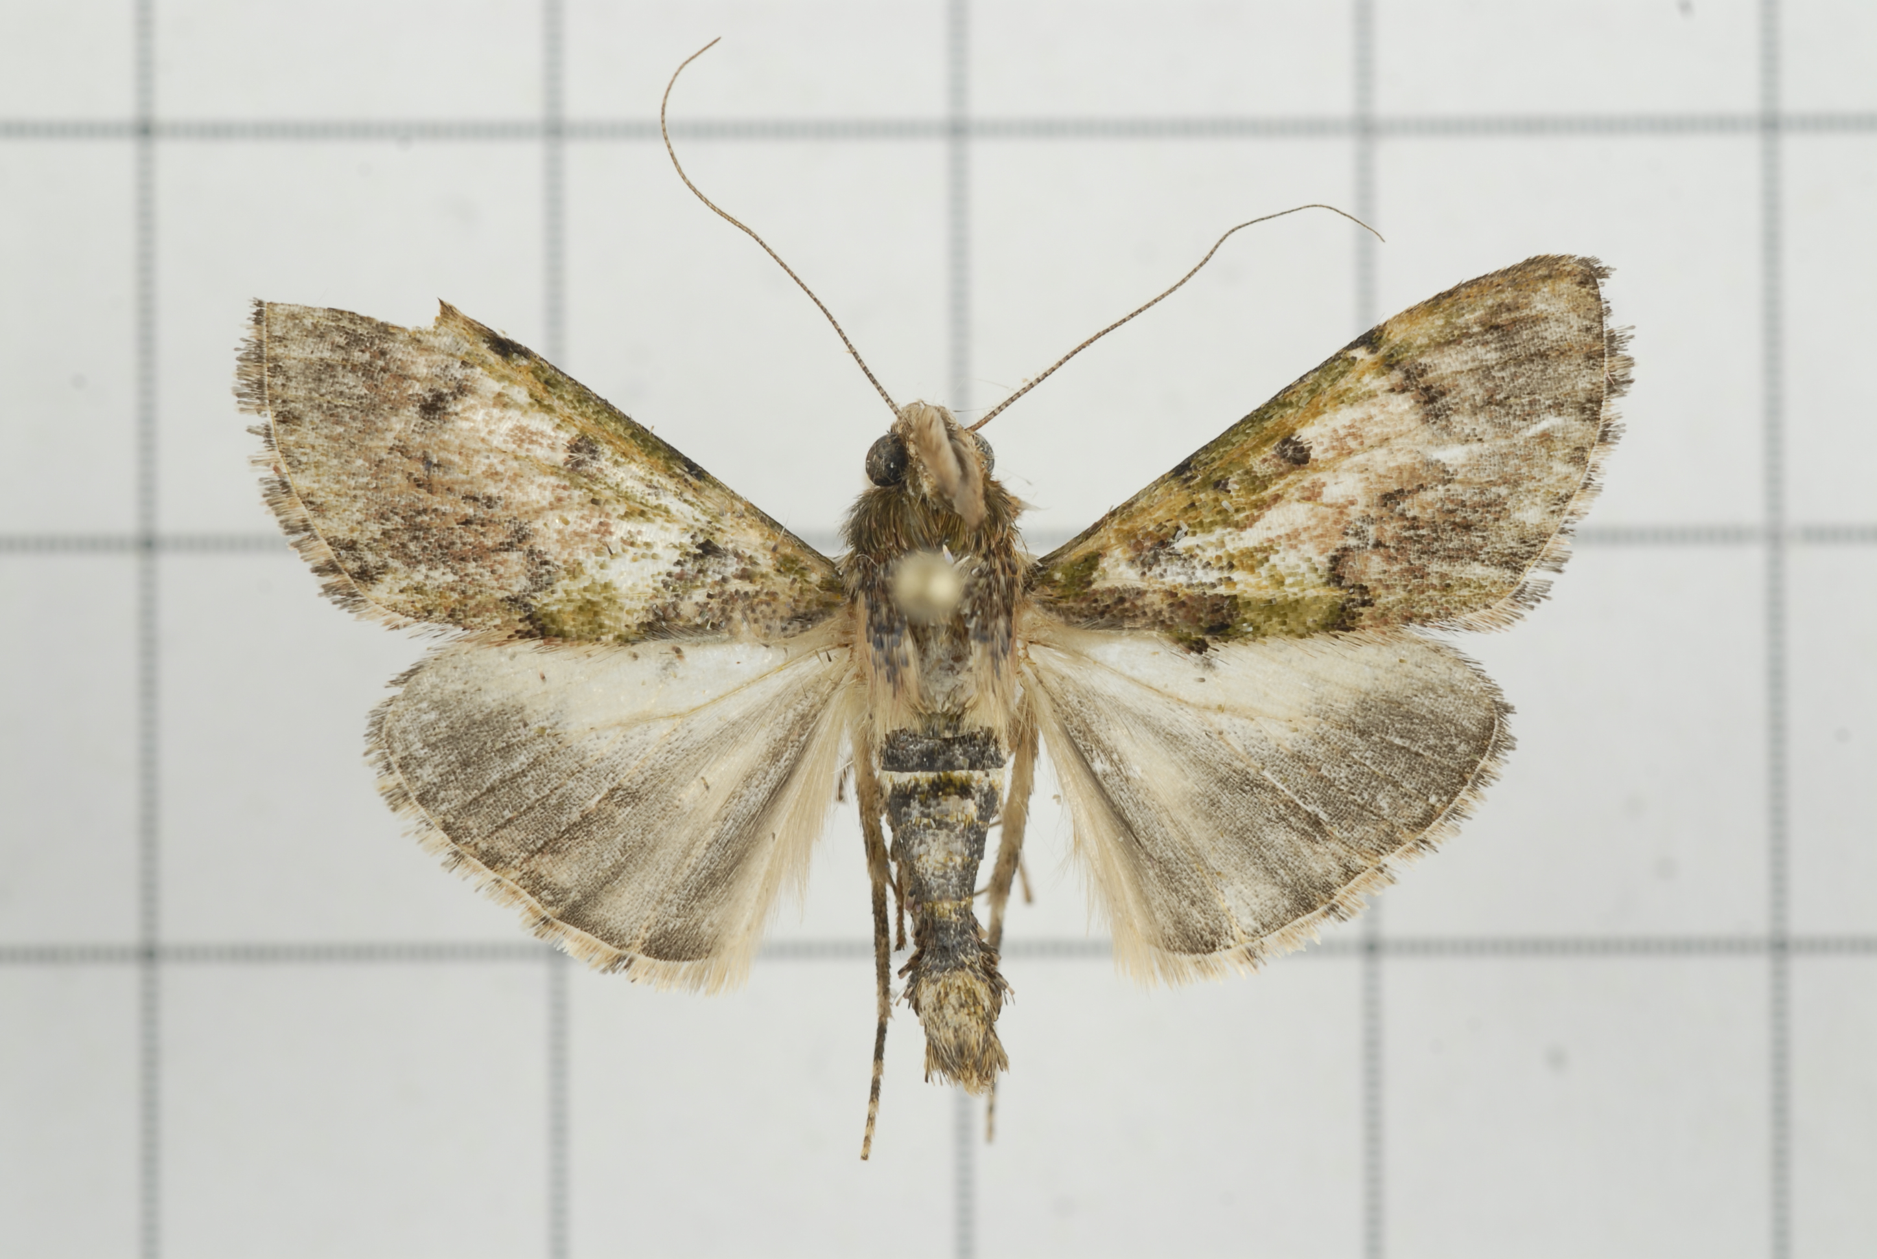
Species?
Teliphasa nubilosa
